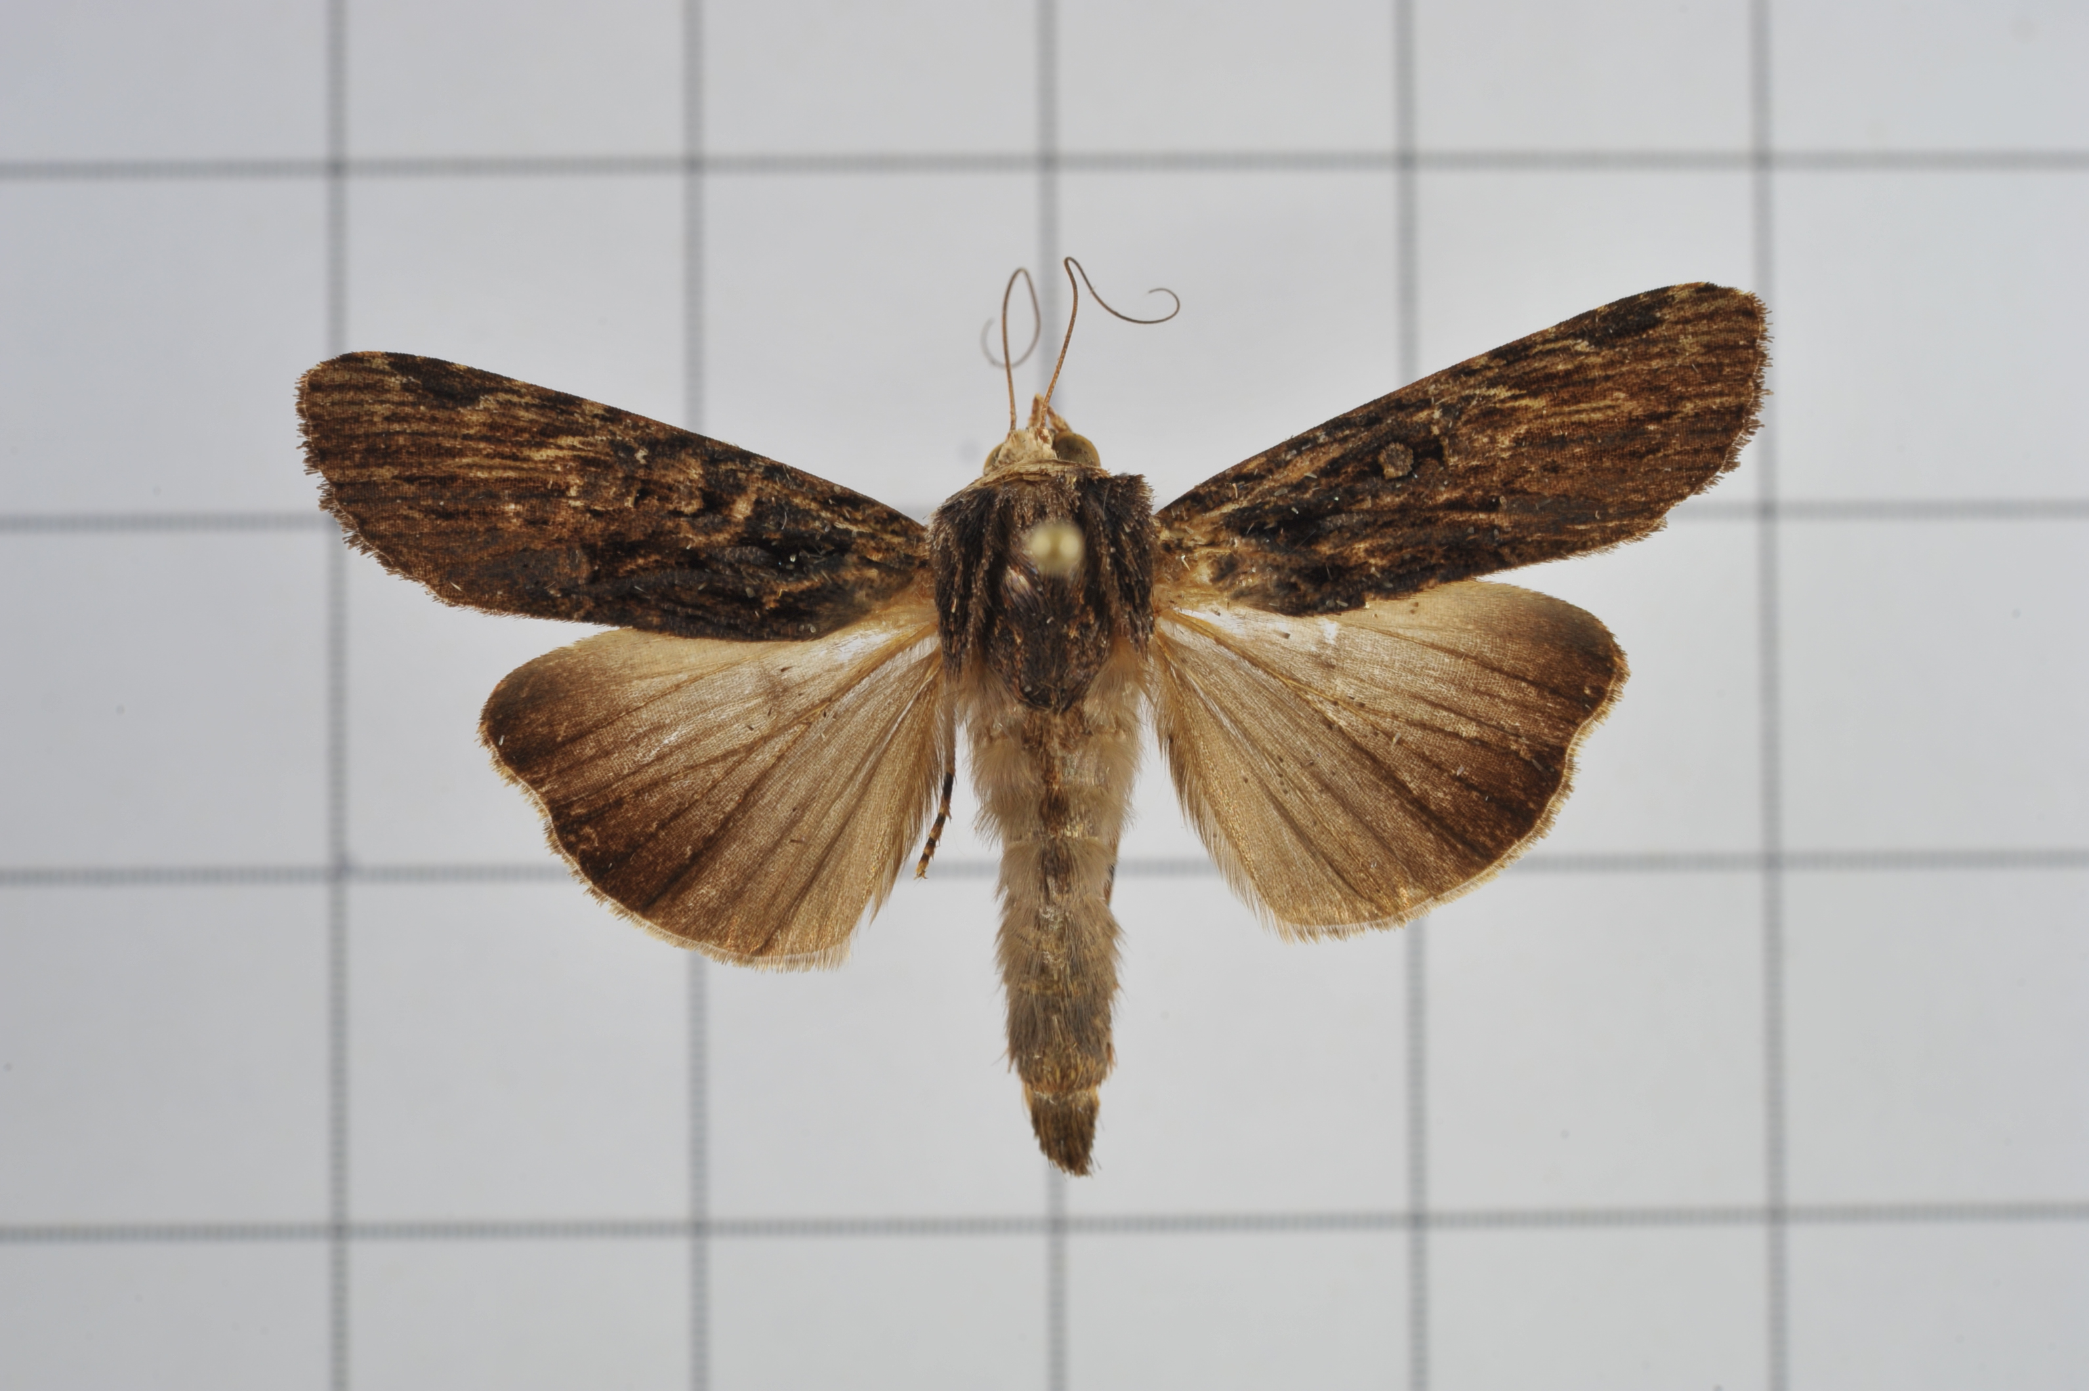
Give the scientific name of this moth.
Magusa tenebrosa
